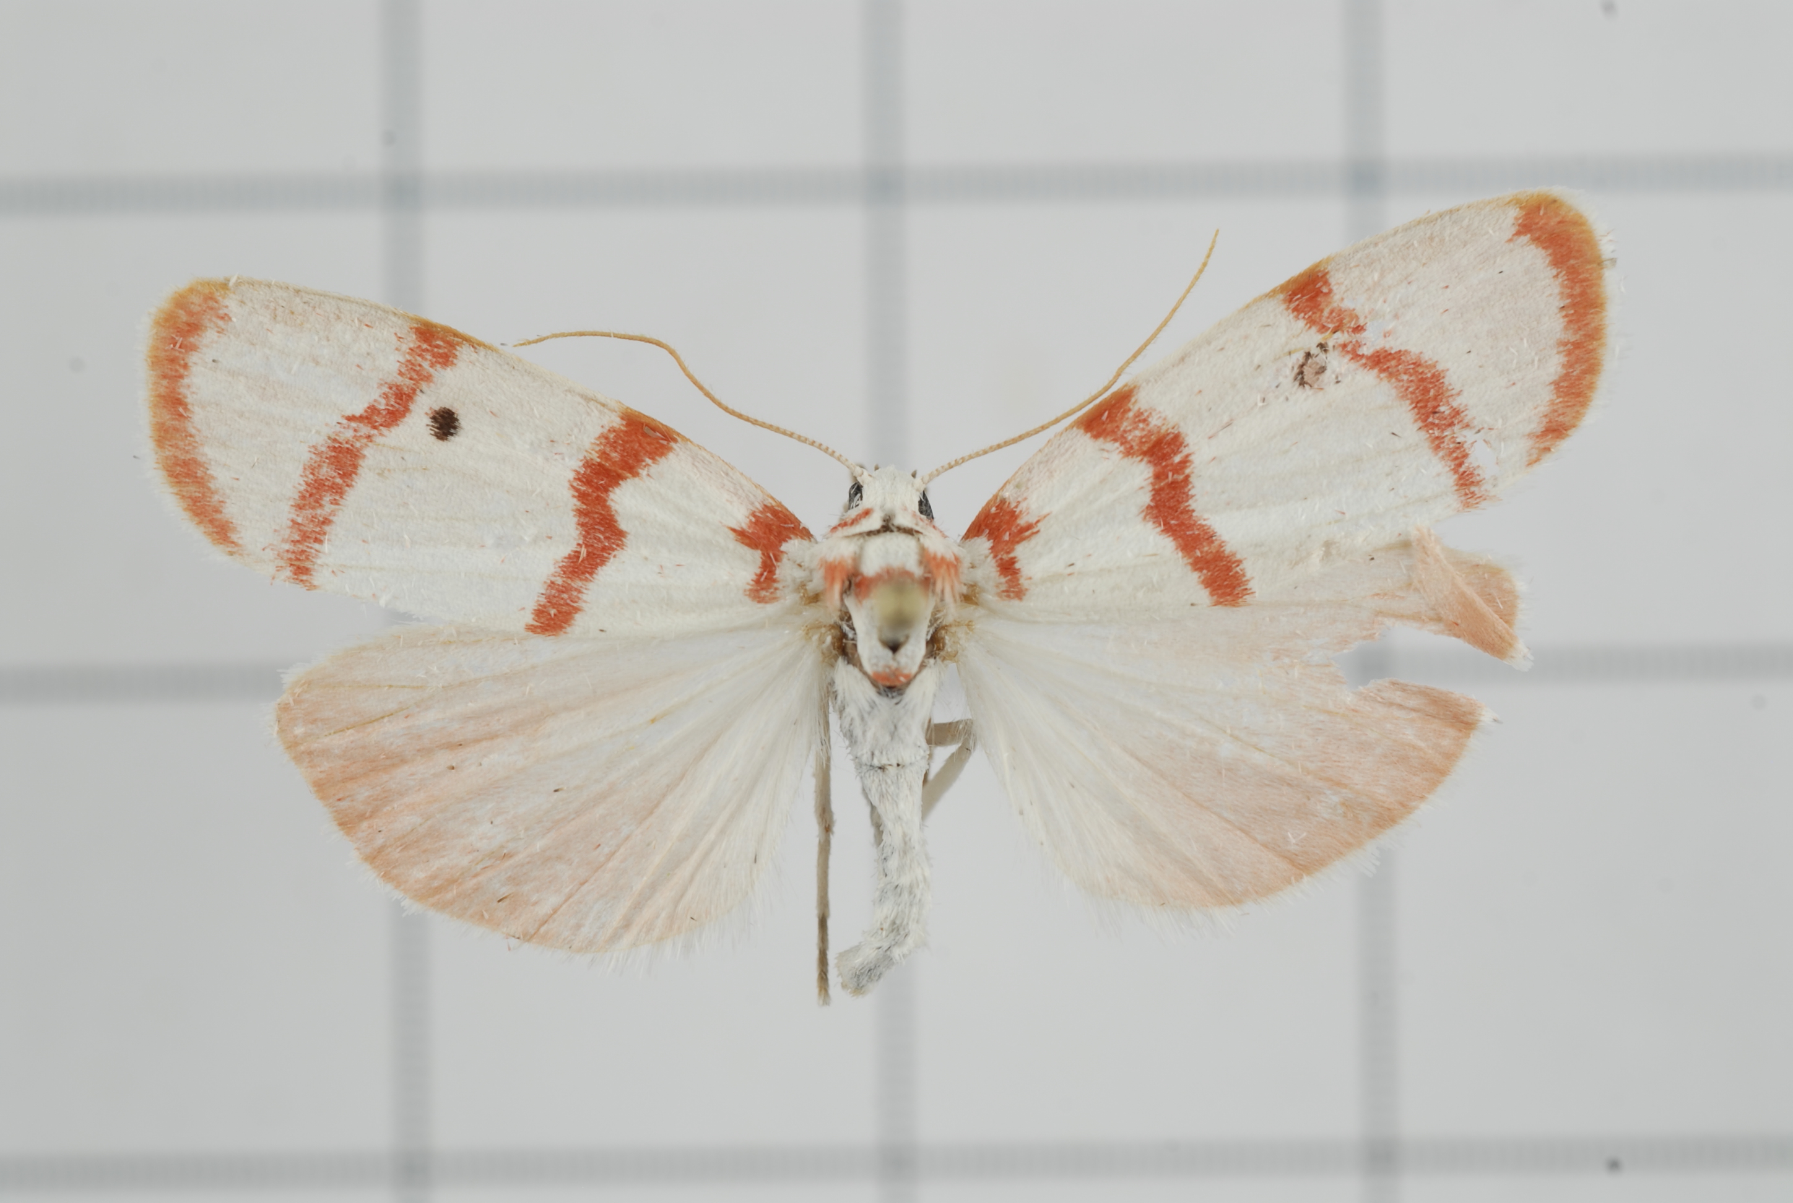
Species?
Cyana hamata hamata
